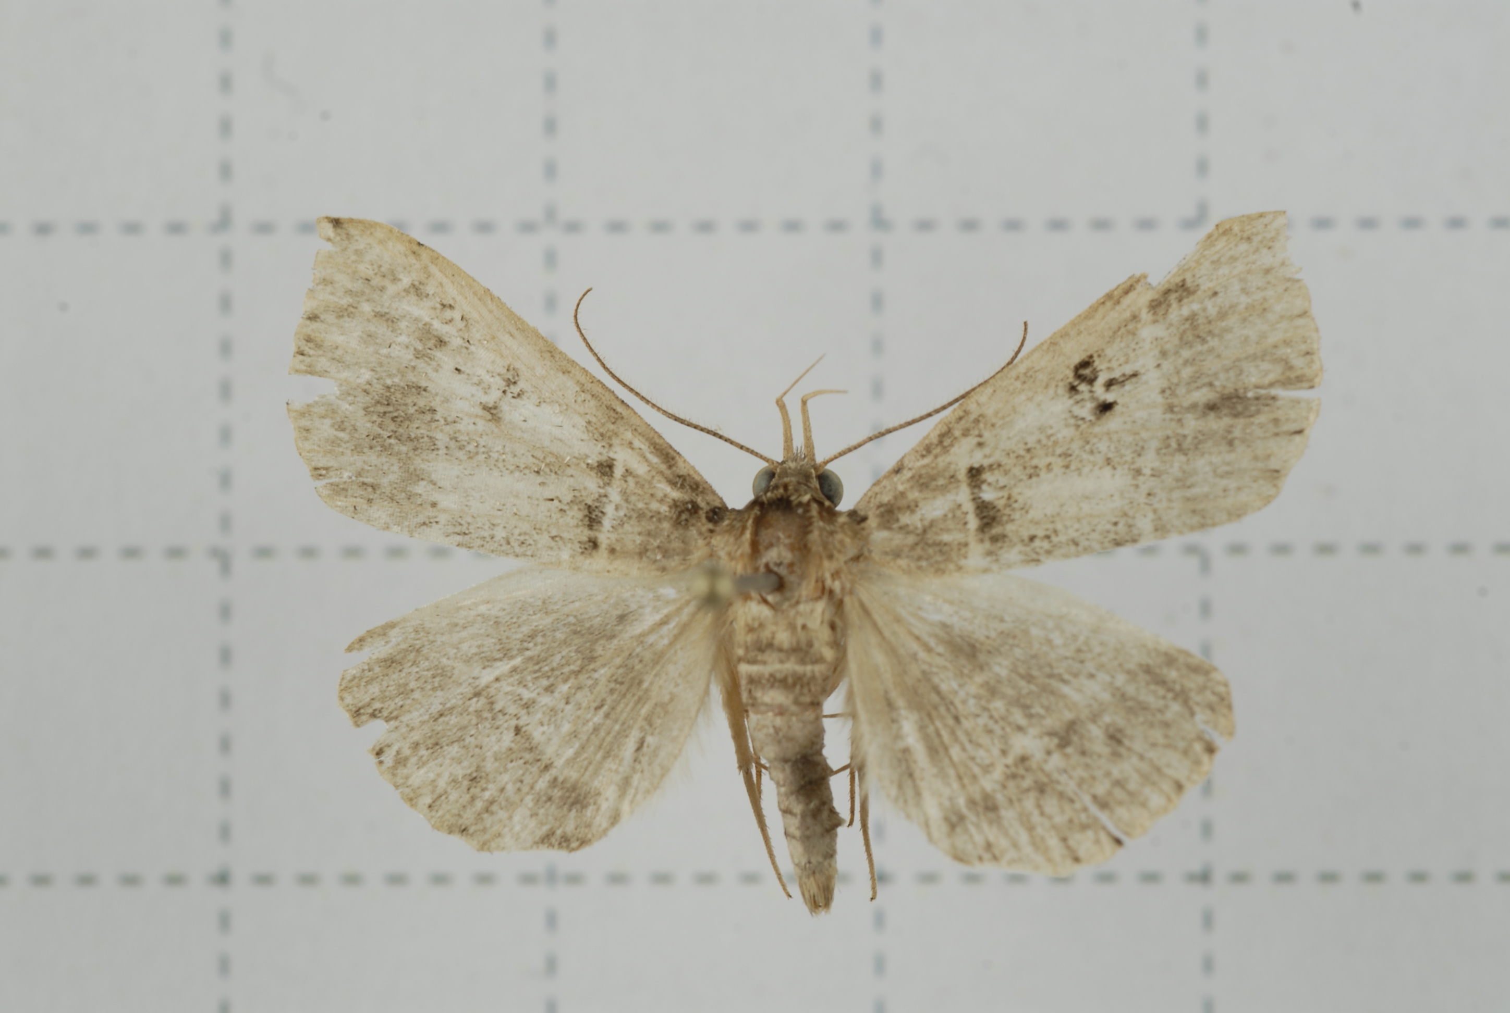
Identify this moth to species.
Bertula parallela
